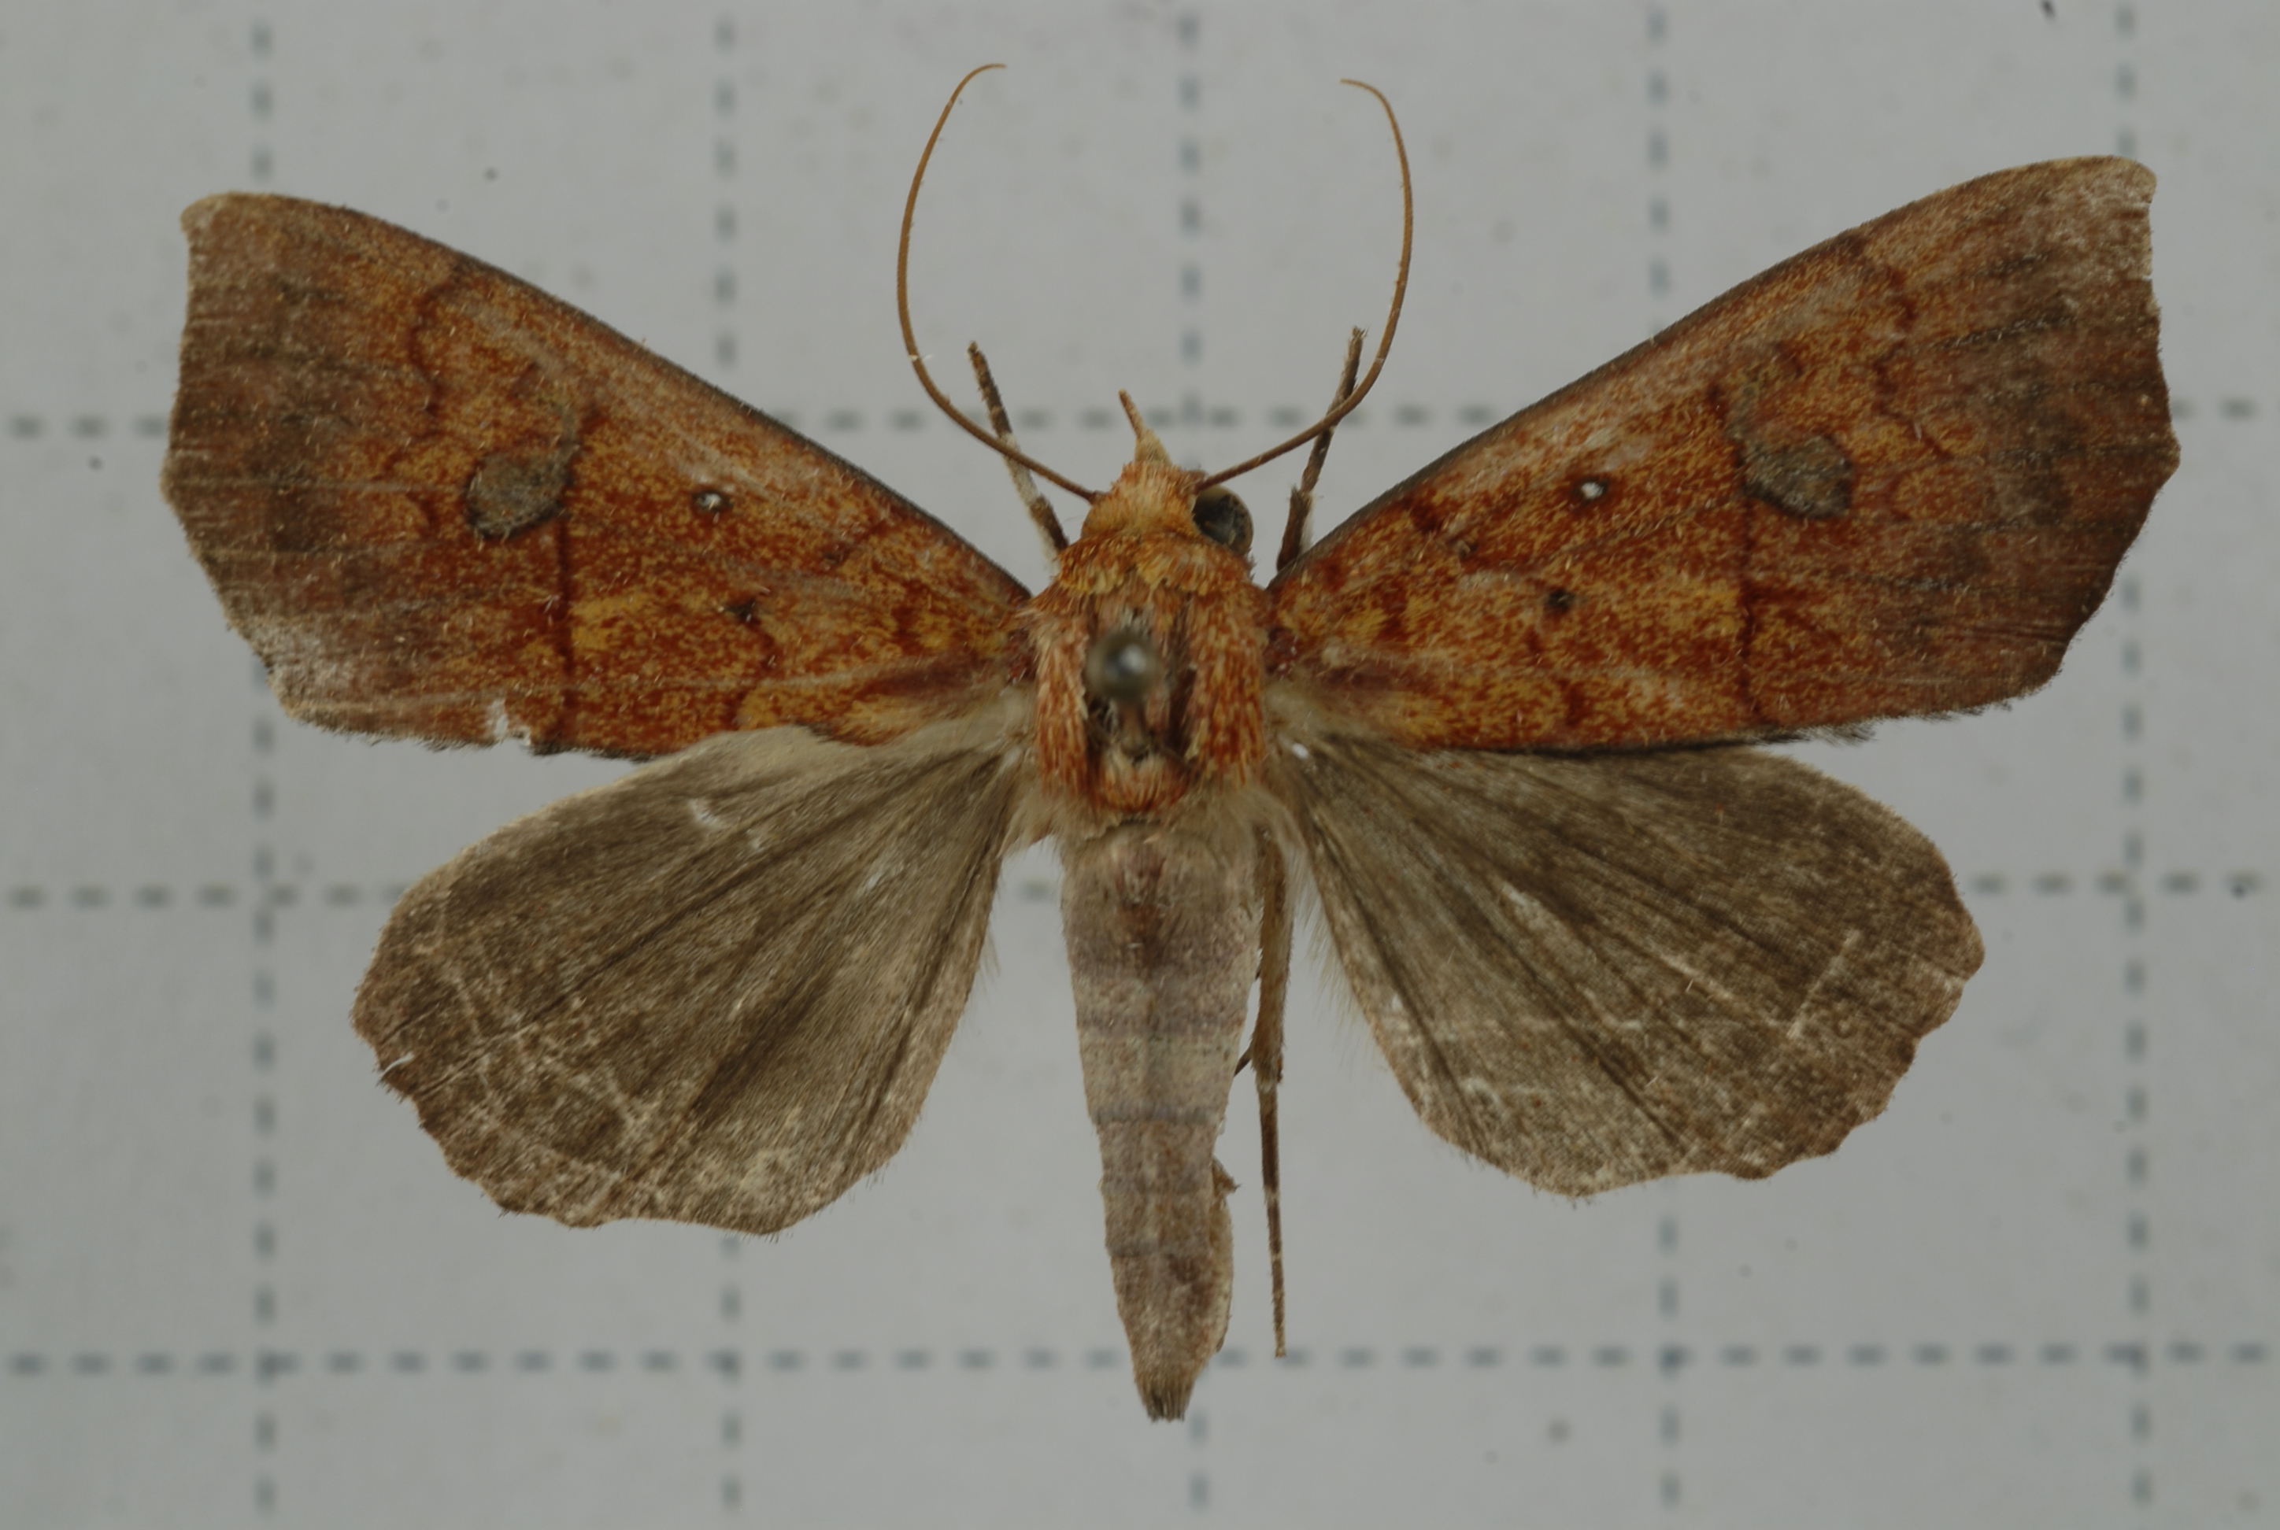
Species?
Rusicada combinans
